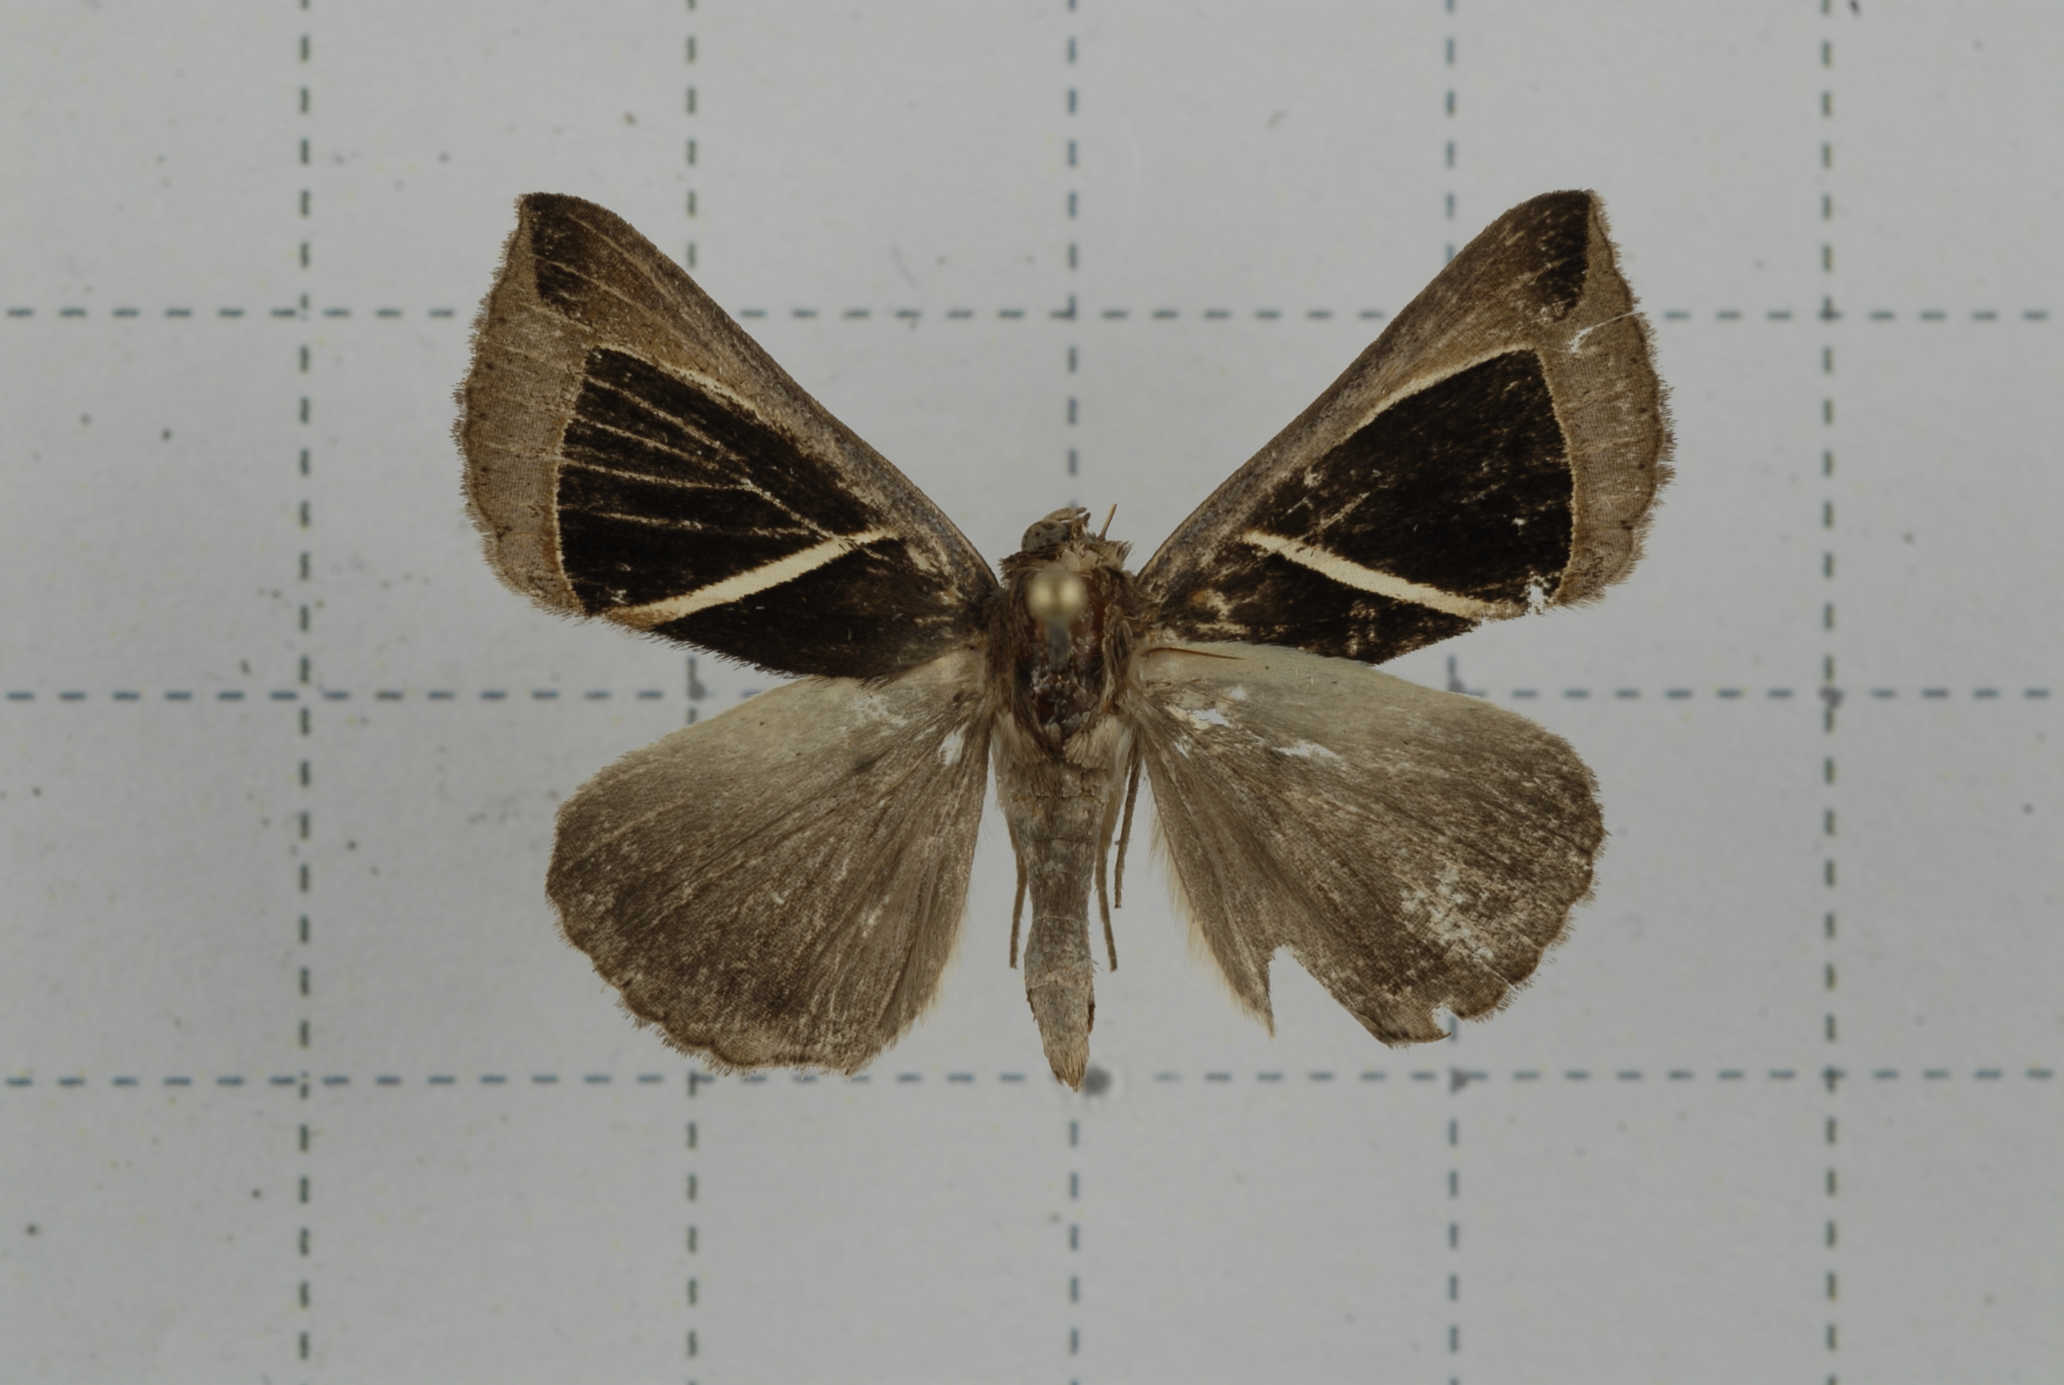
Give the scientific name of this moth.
Chalciope mygdon
